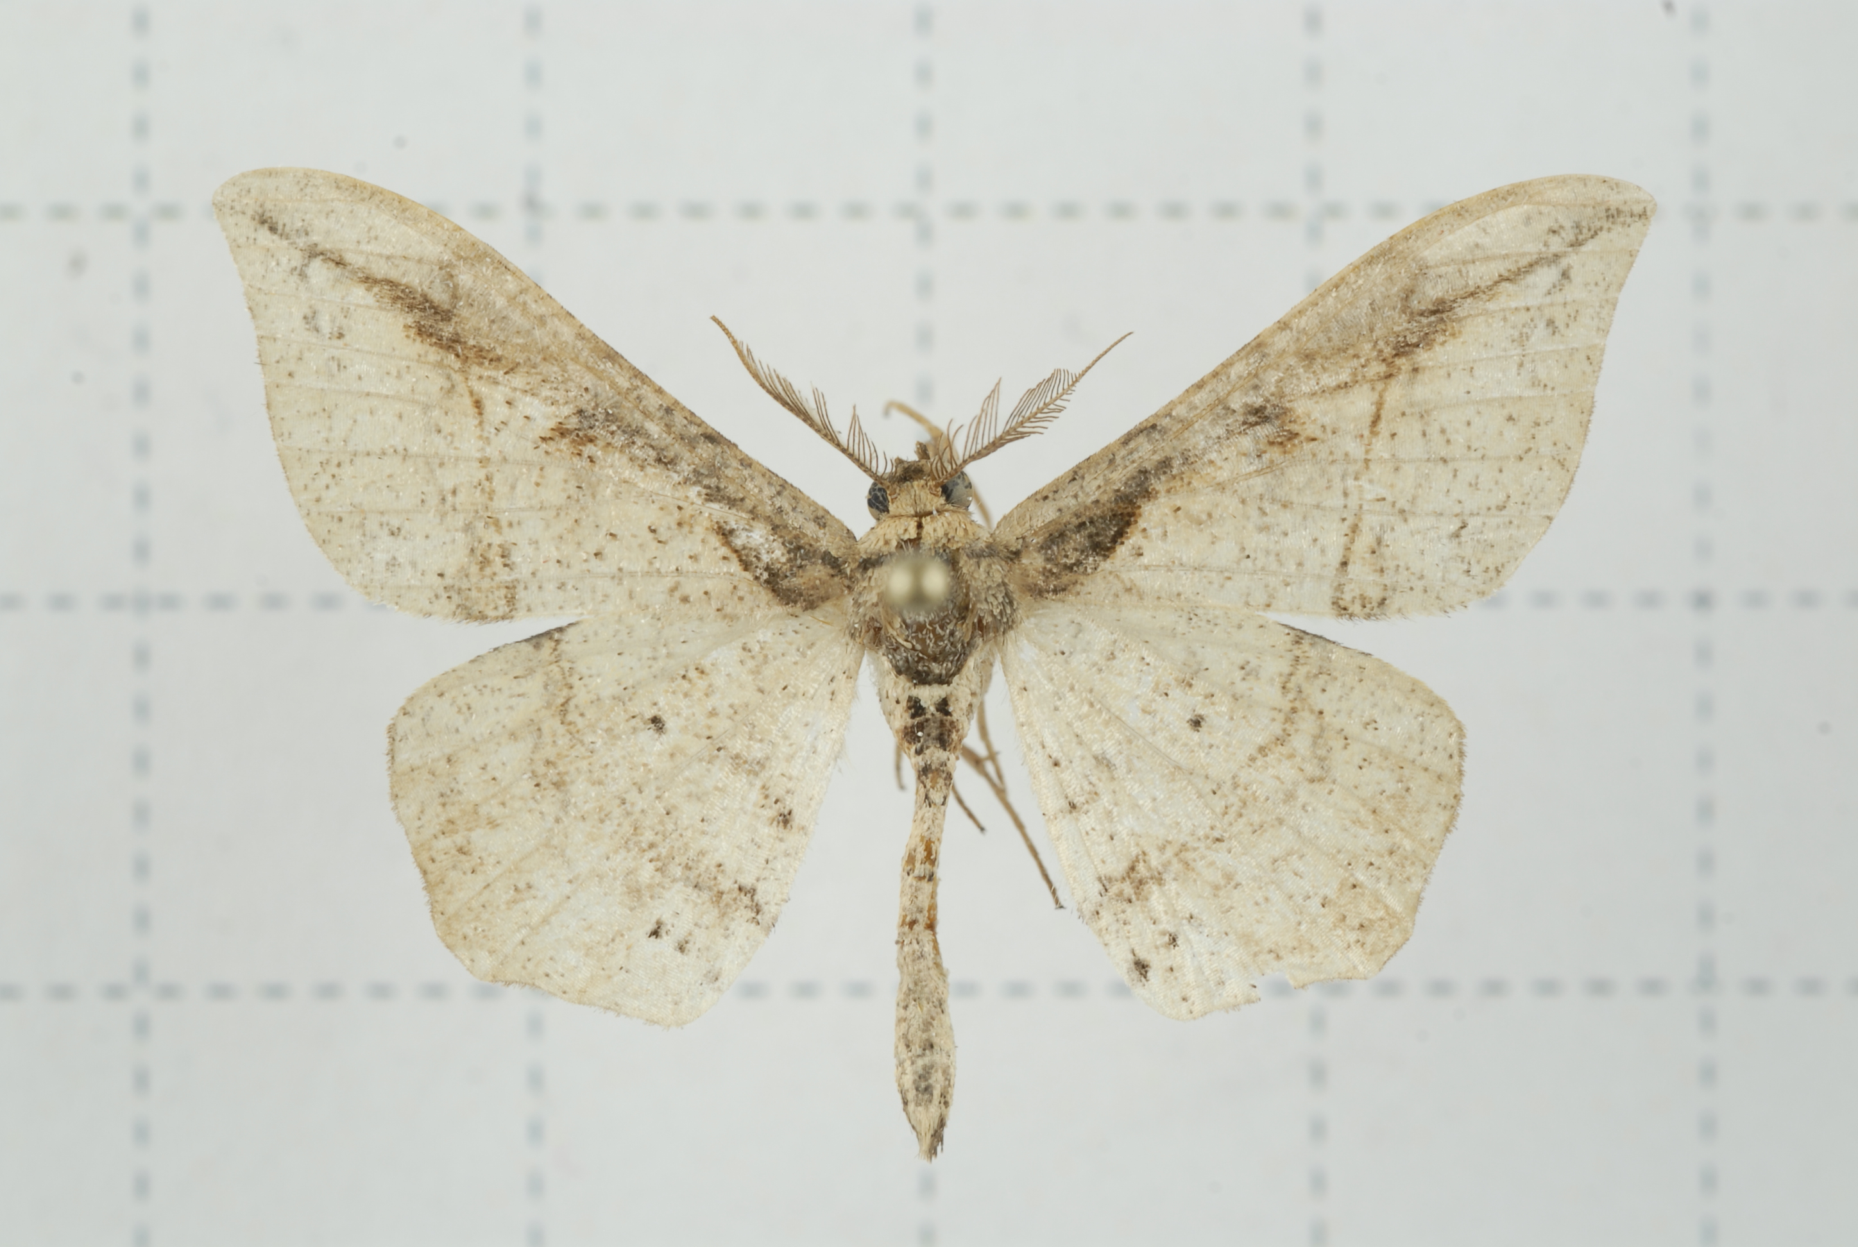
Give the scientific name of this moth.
Hyposidra infixaria
